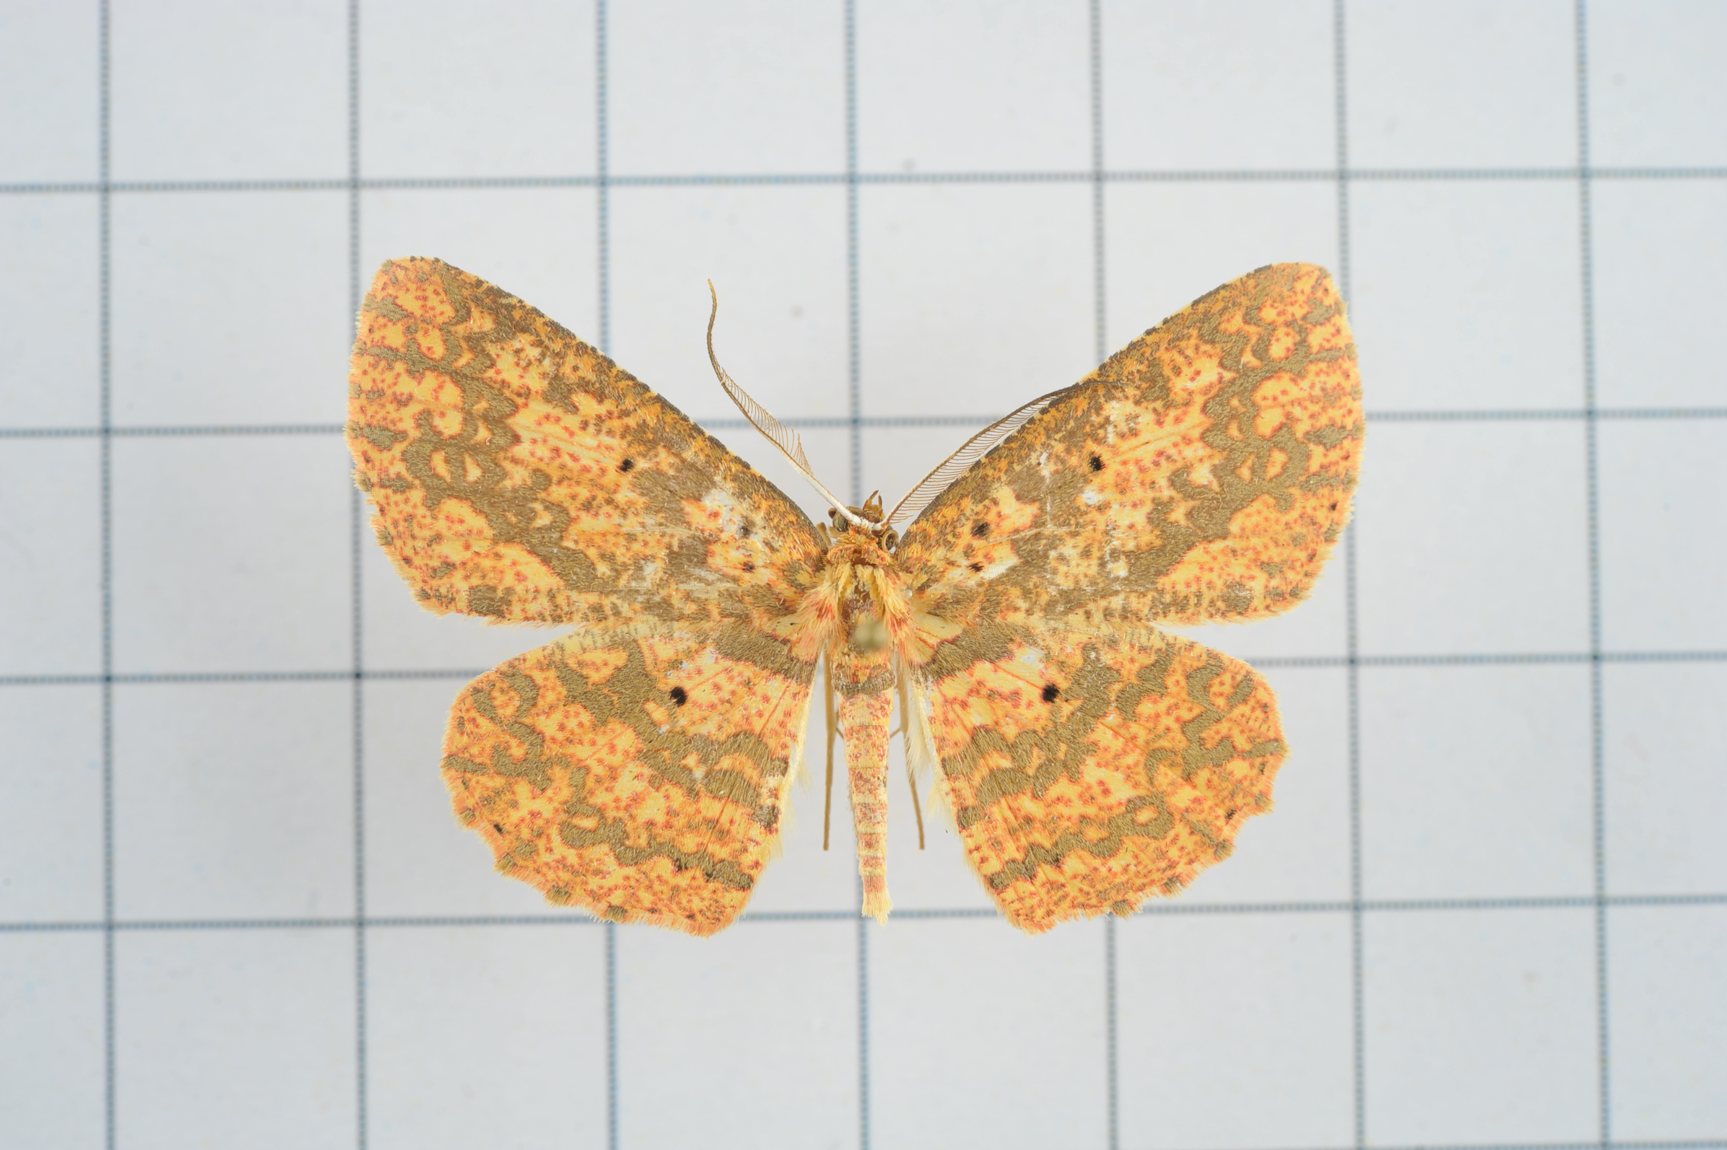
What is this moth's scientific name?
Borbacha pardaria
